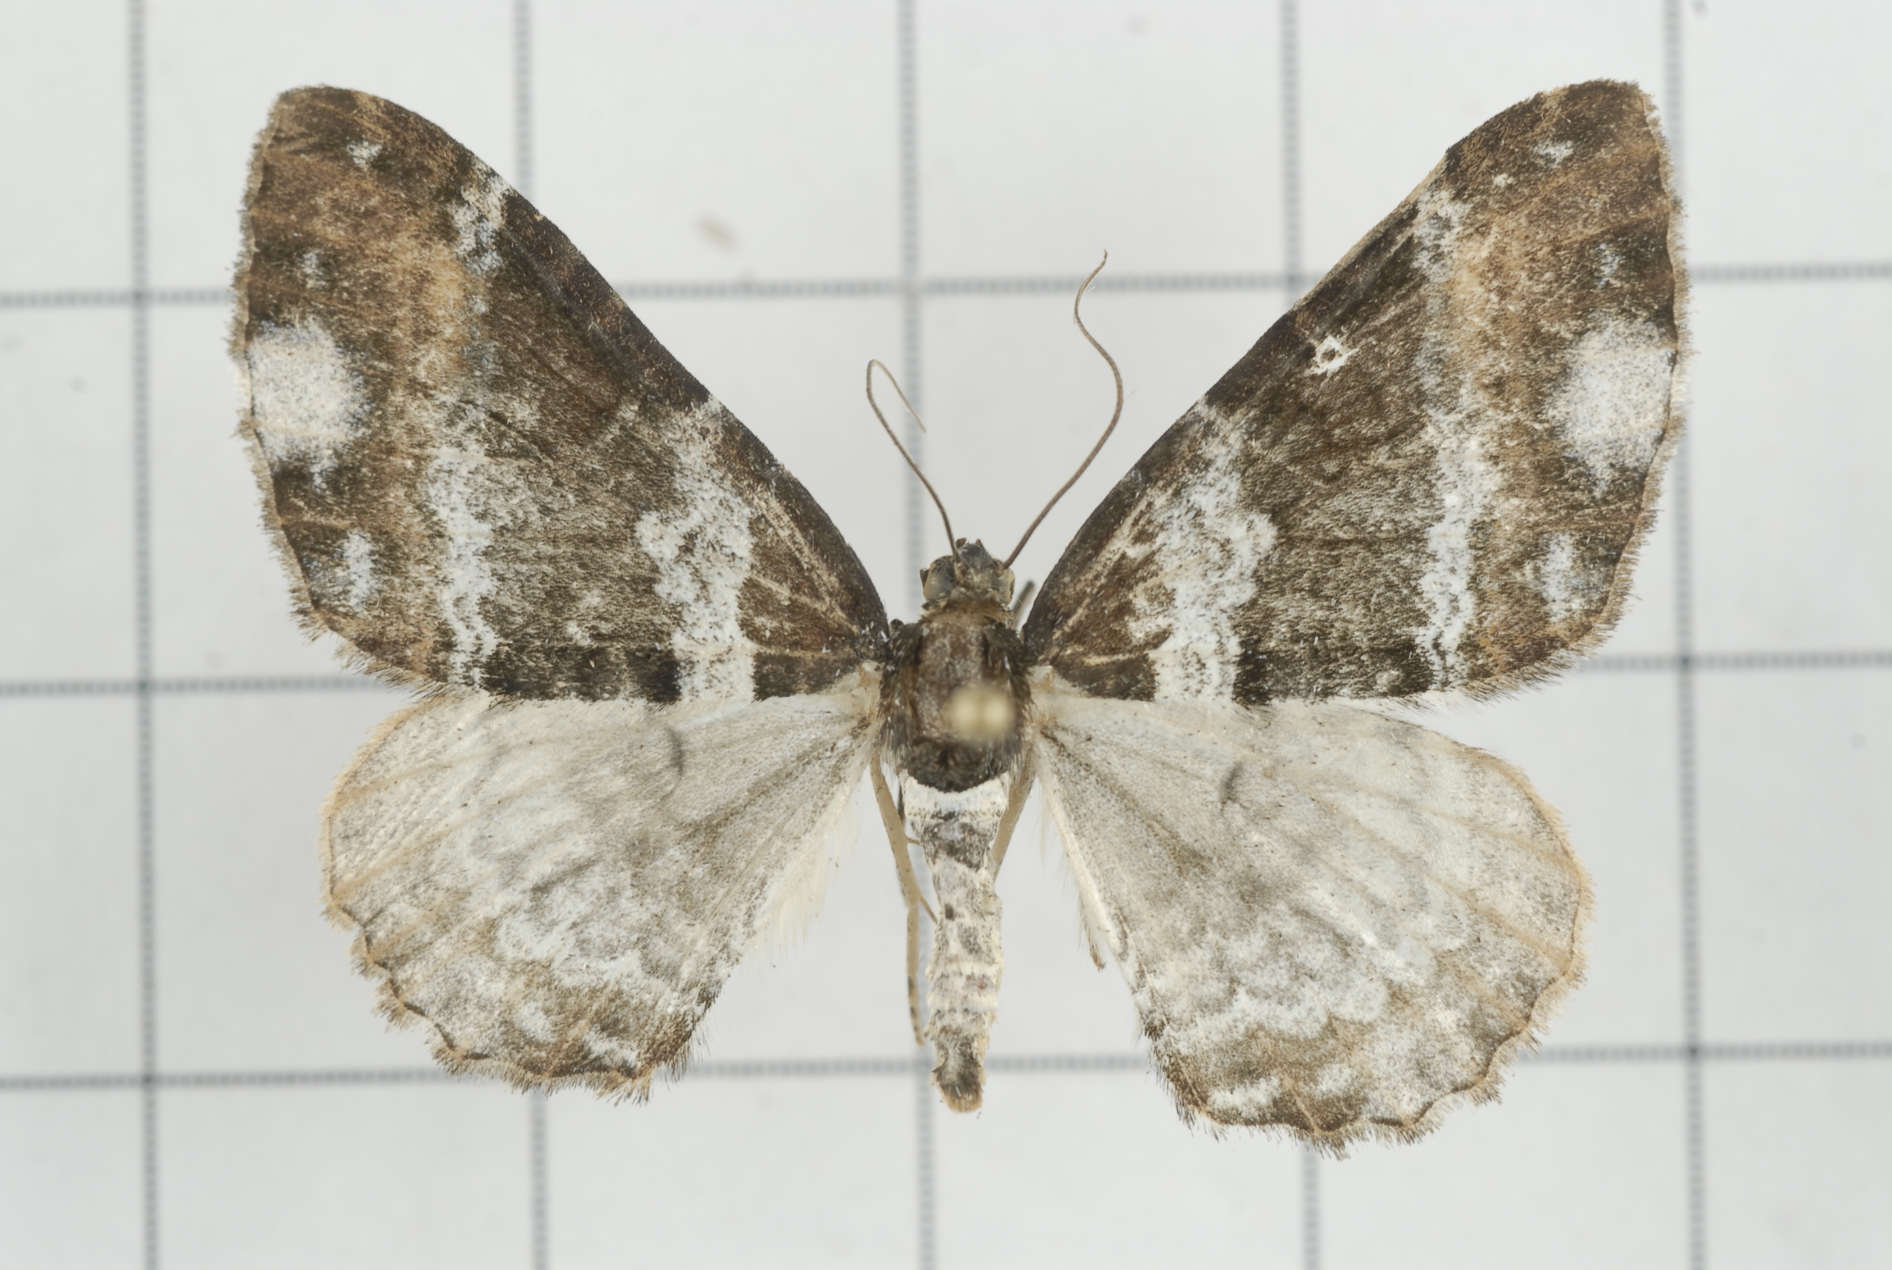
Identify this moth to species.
Melanthia catenaria mesozona
